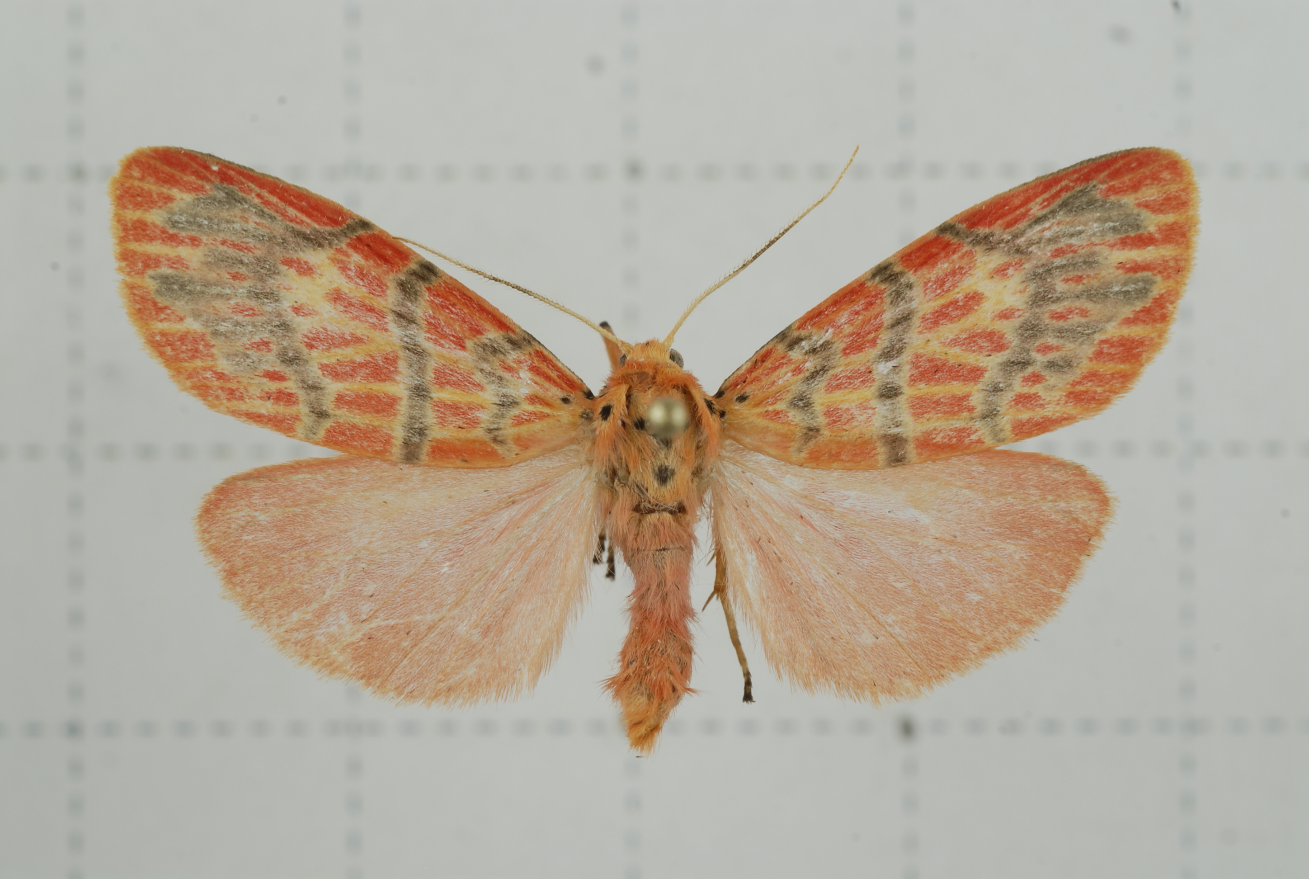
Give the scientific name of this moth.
Barsine sauteri
